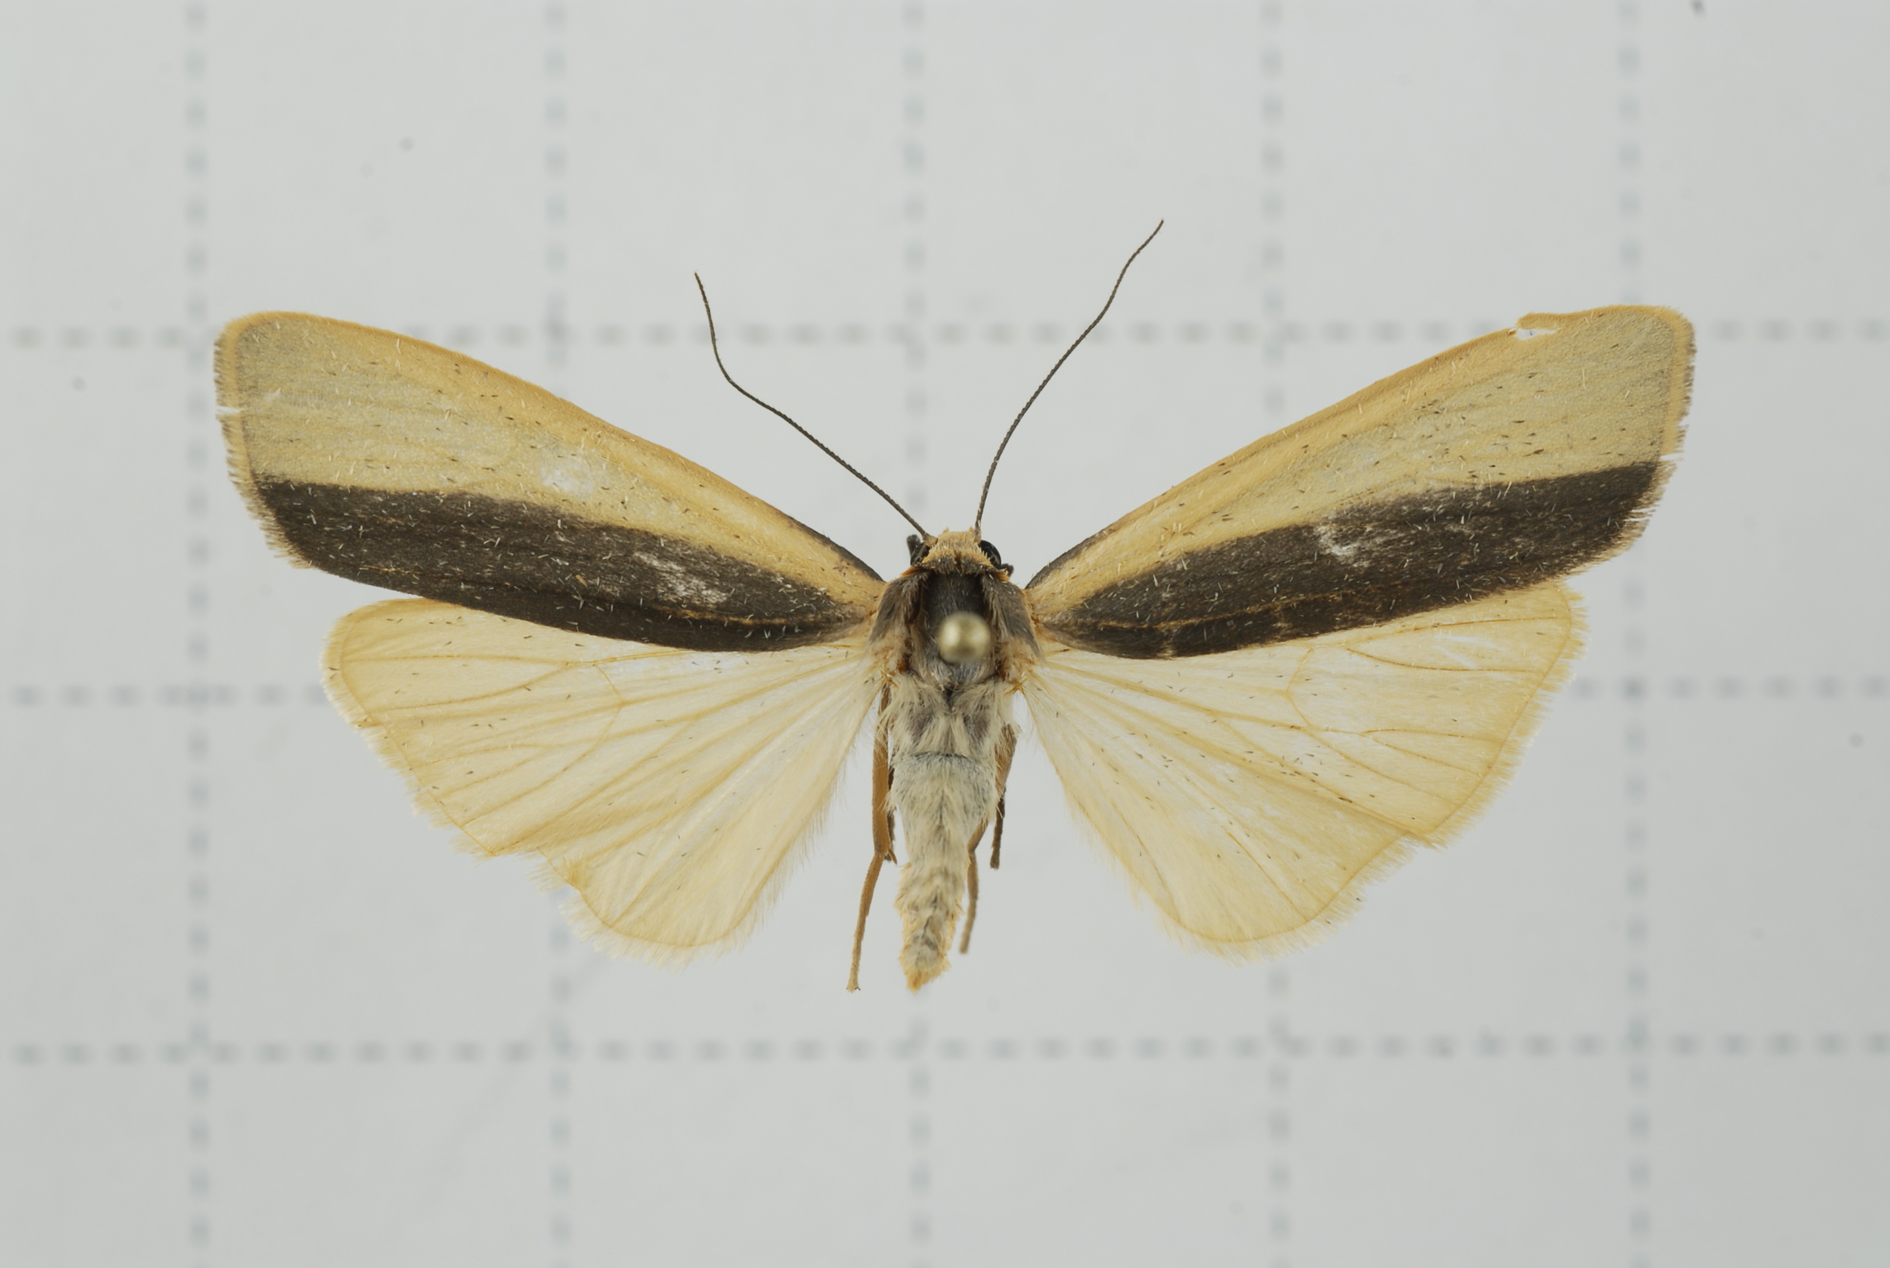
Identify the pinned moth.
Hesudra divisa
